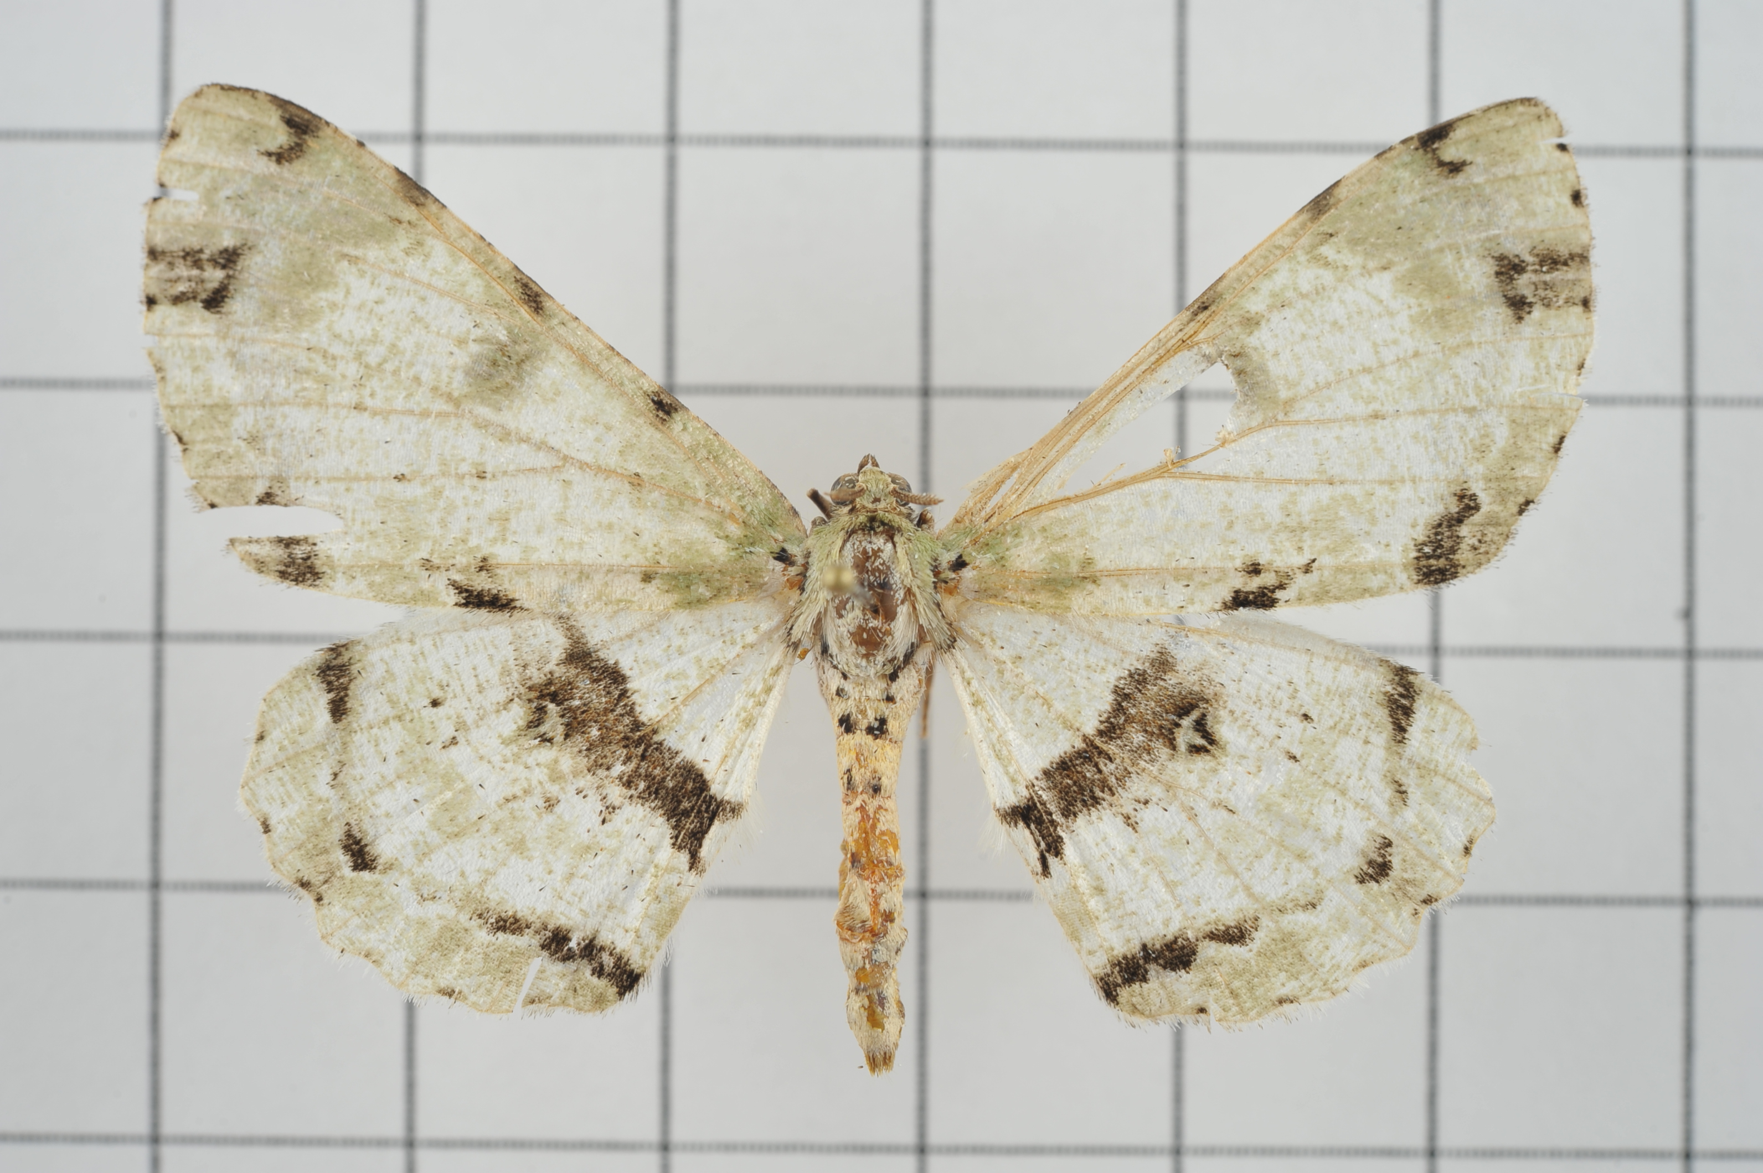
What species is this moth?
Ophthalmitis cordularia
